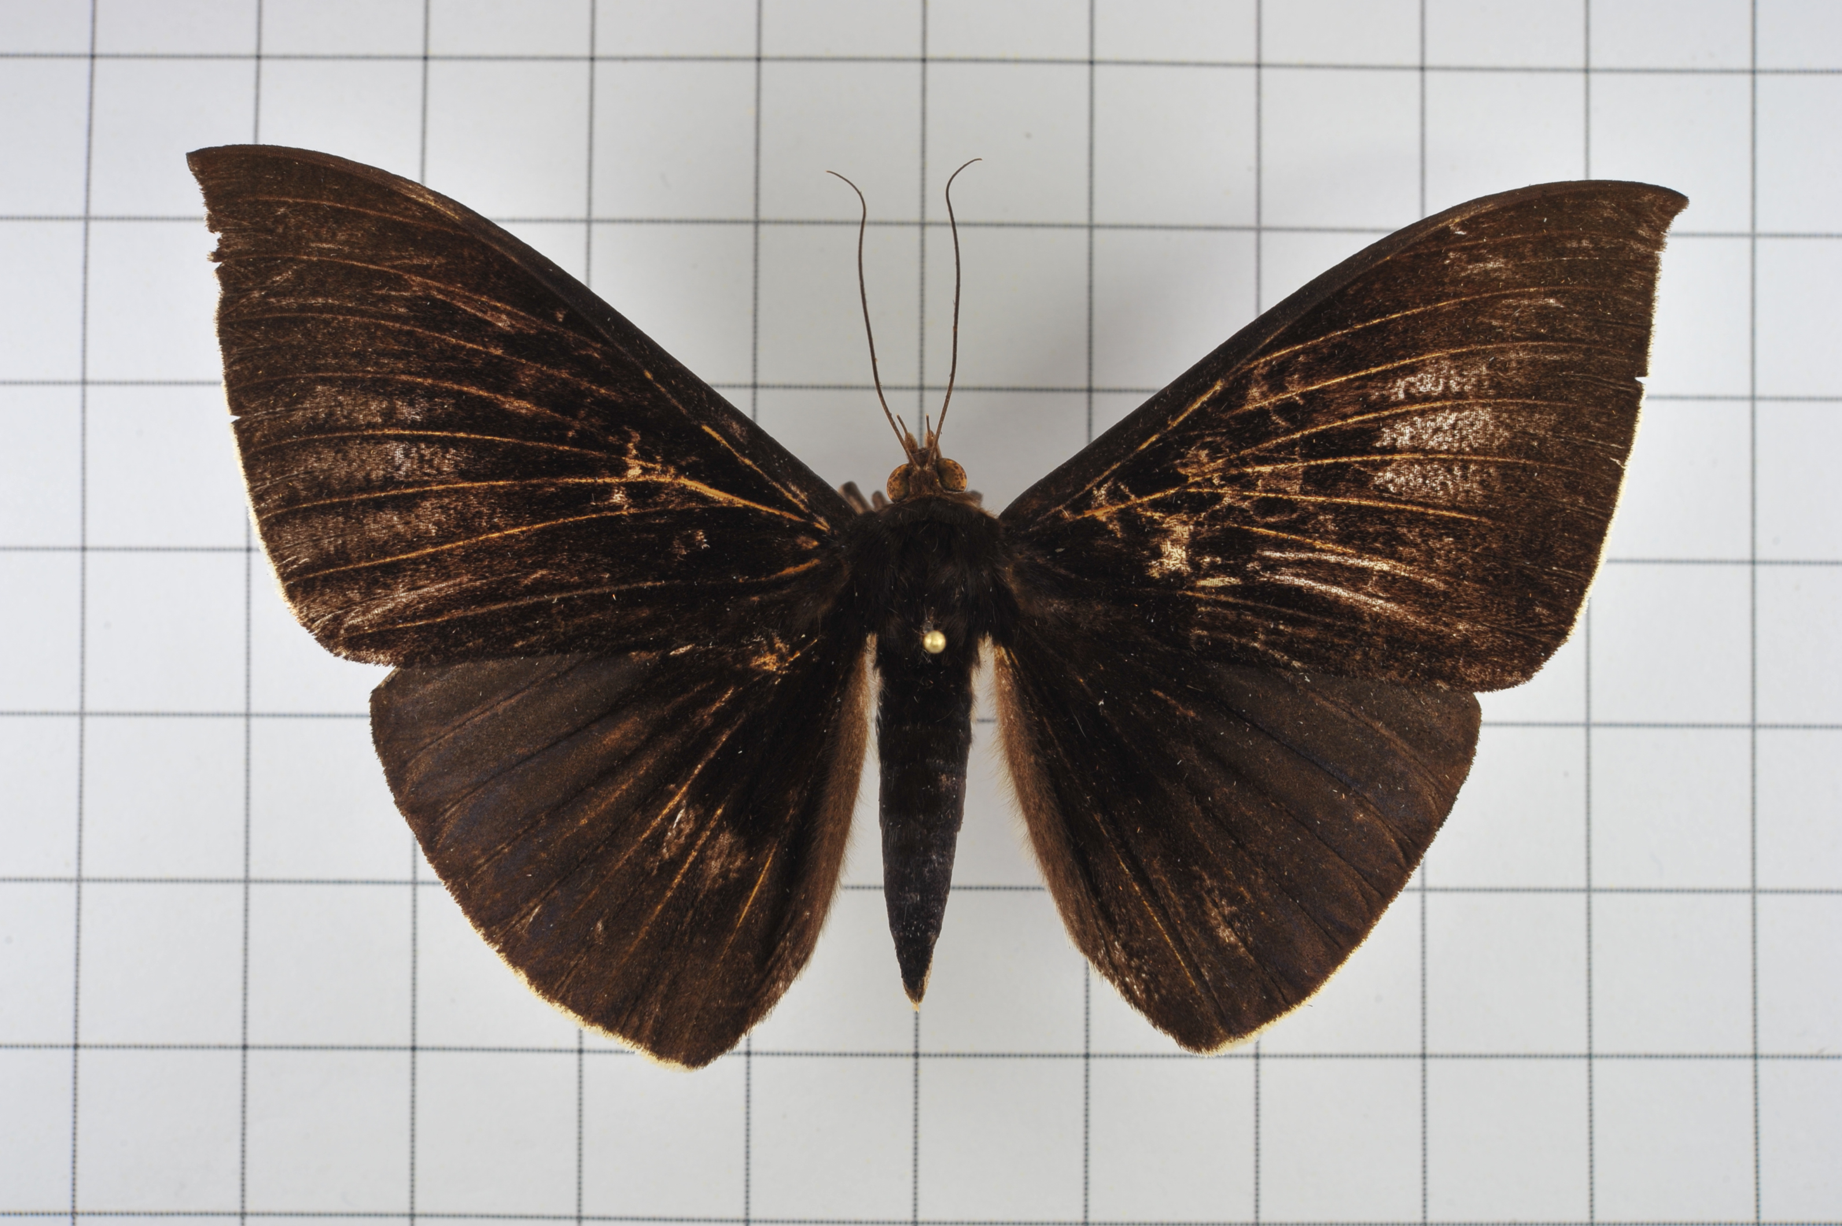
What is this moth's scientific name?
Lygniodes hypoleuca
